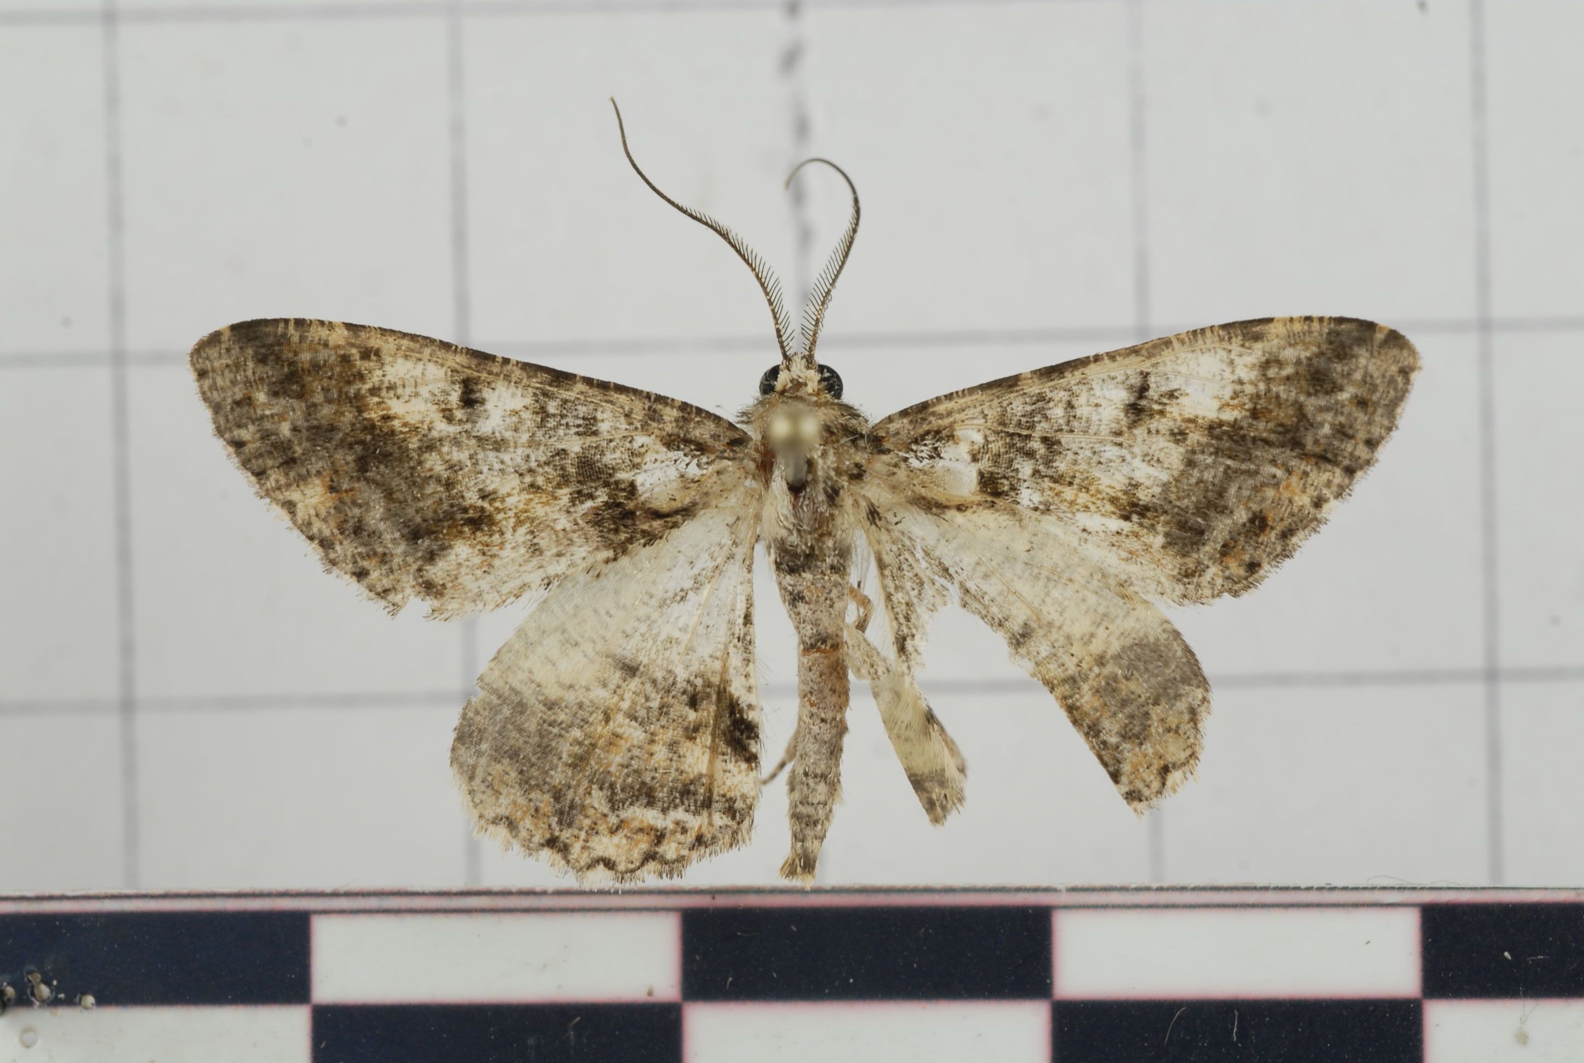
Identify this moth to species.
Alcis taiwanovariegata
